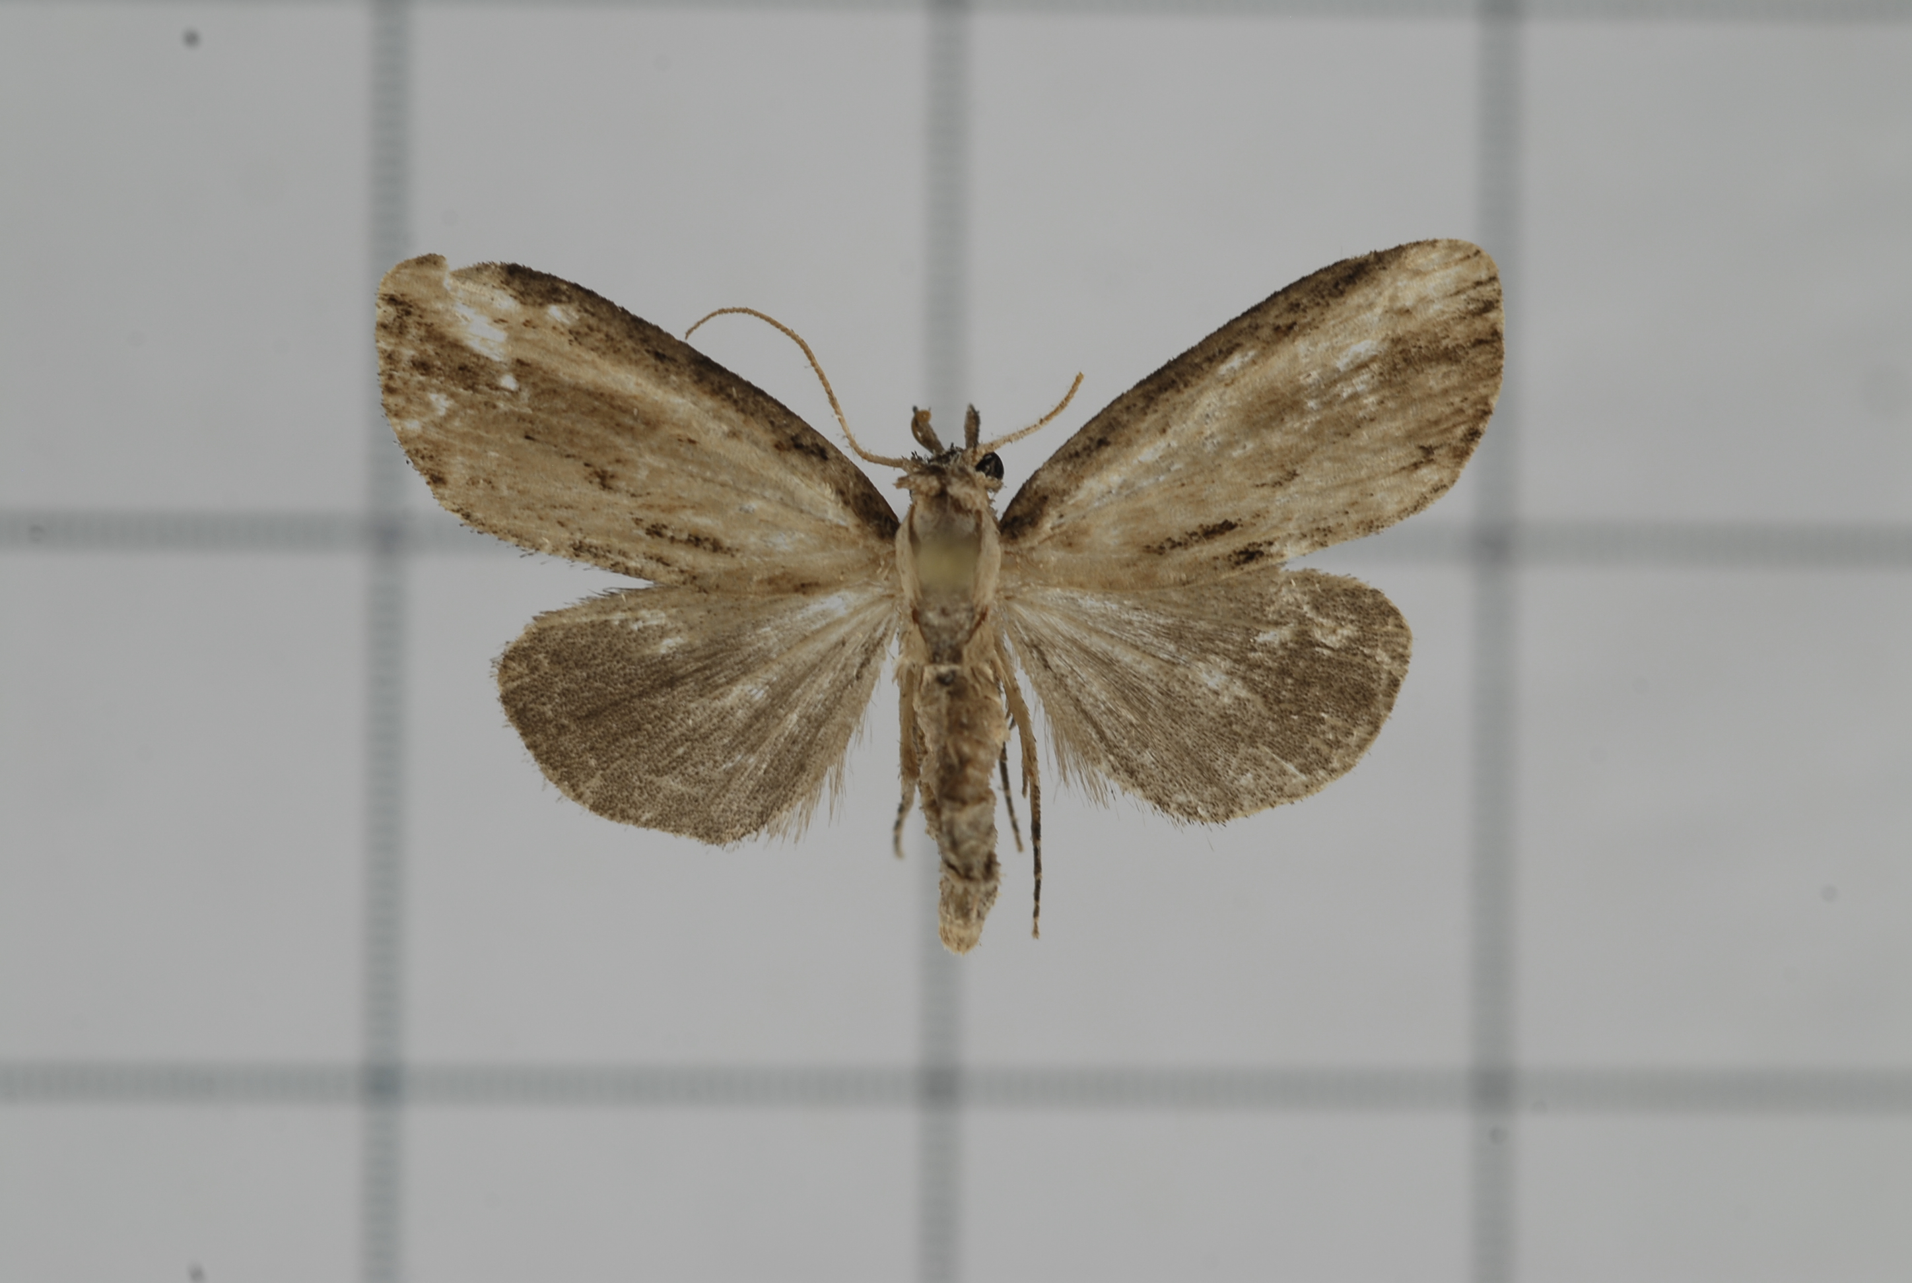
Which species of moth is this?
Sarbena ustipennis
